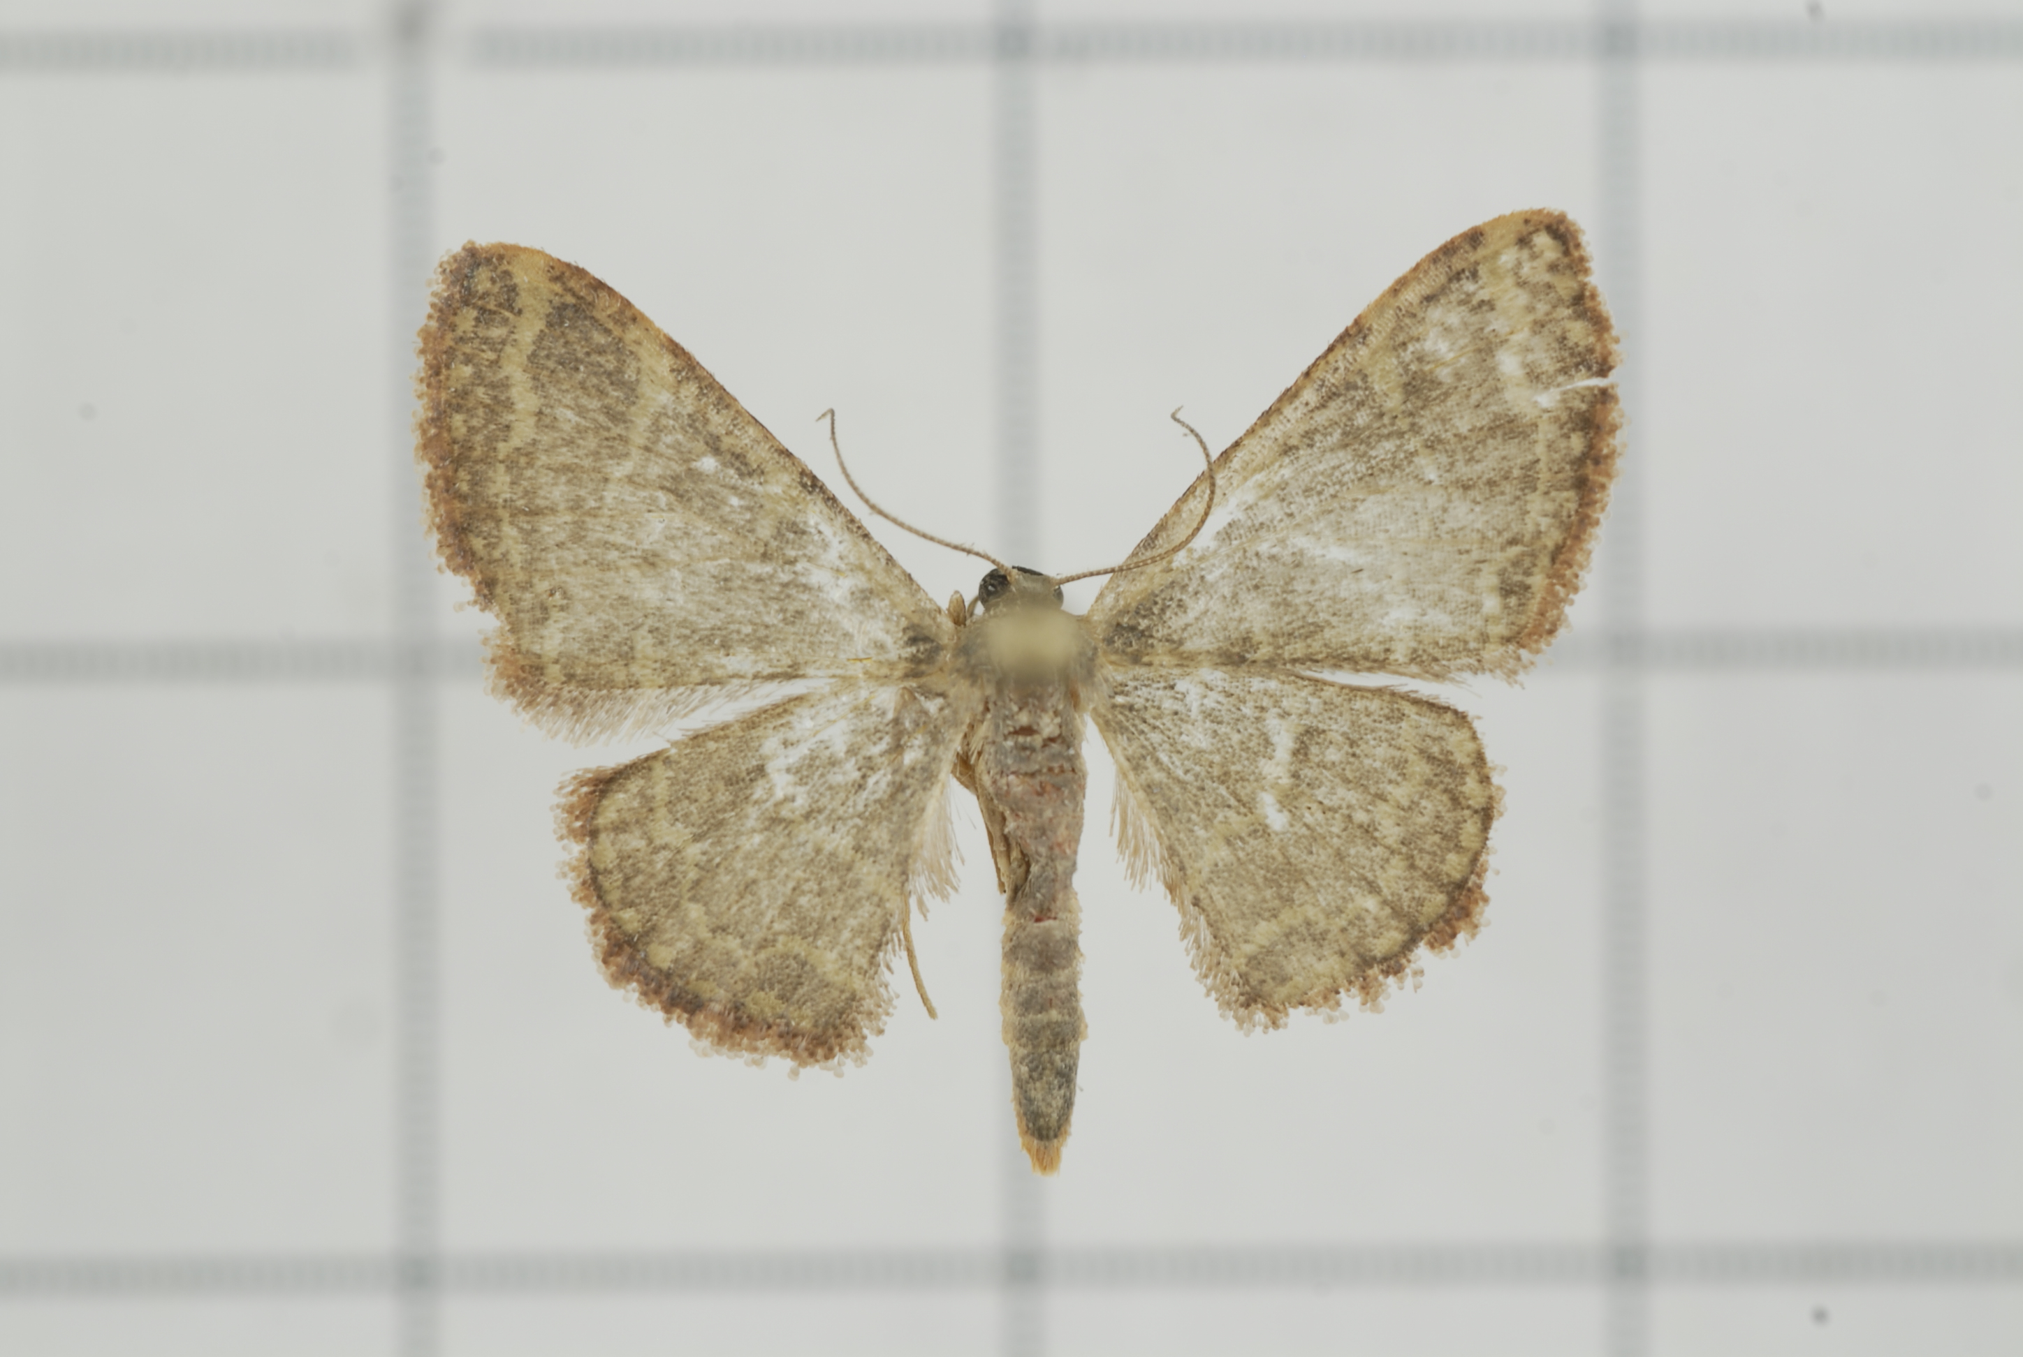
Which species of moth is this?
Lophophleps purpurea
